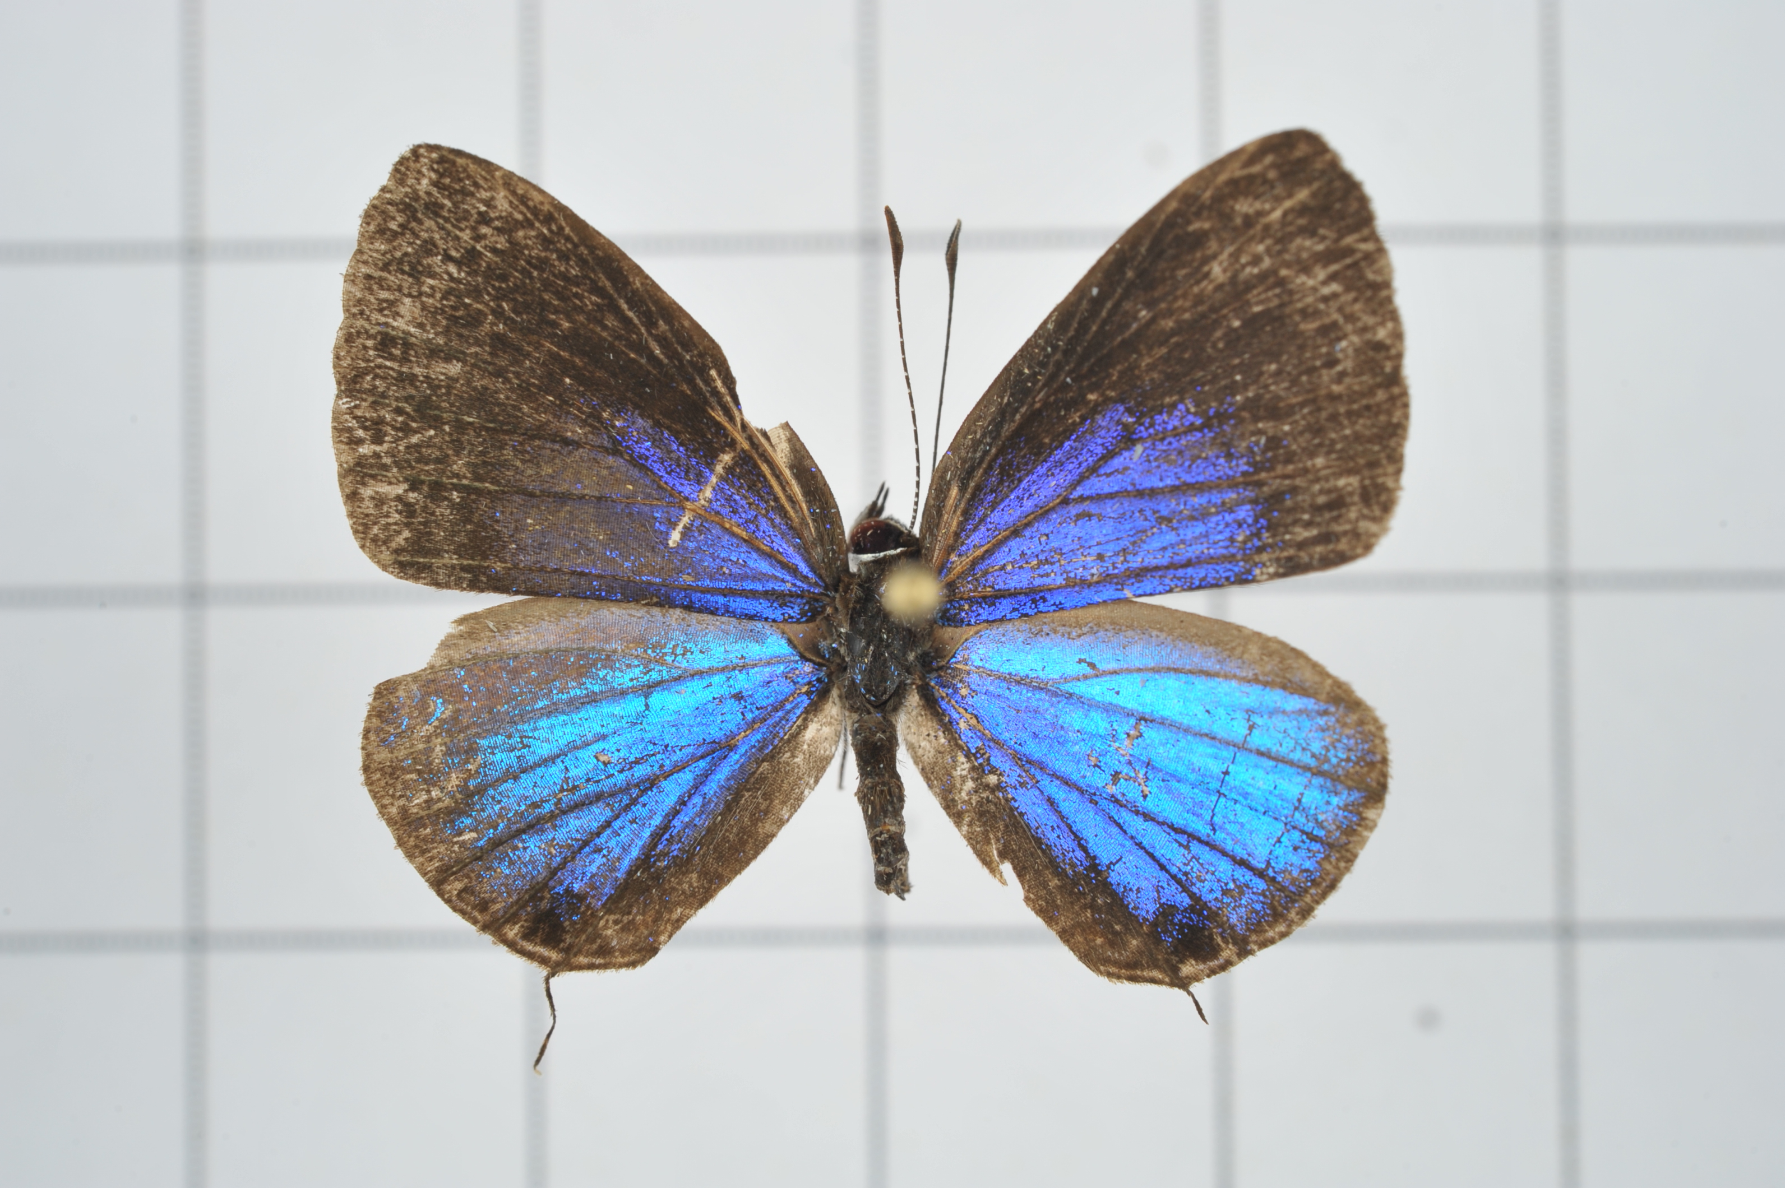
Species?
Jamides bochus formosanus
